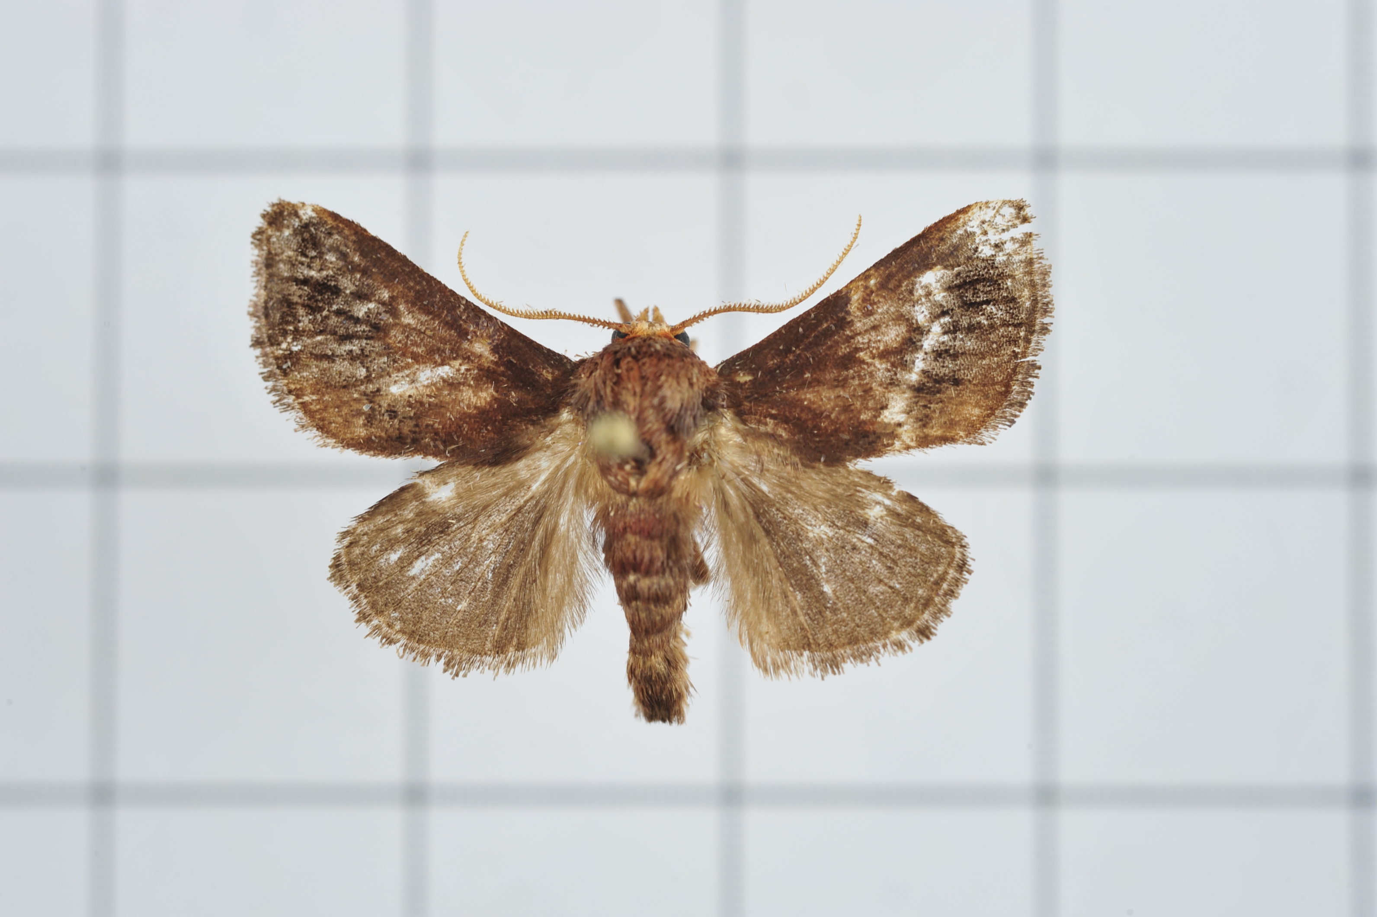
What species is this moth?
Vanlangia castanea
